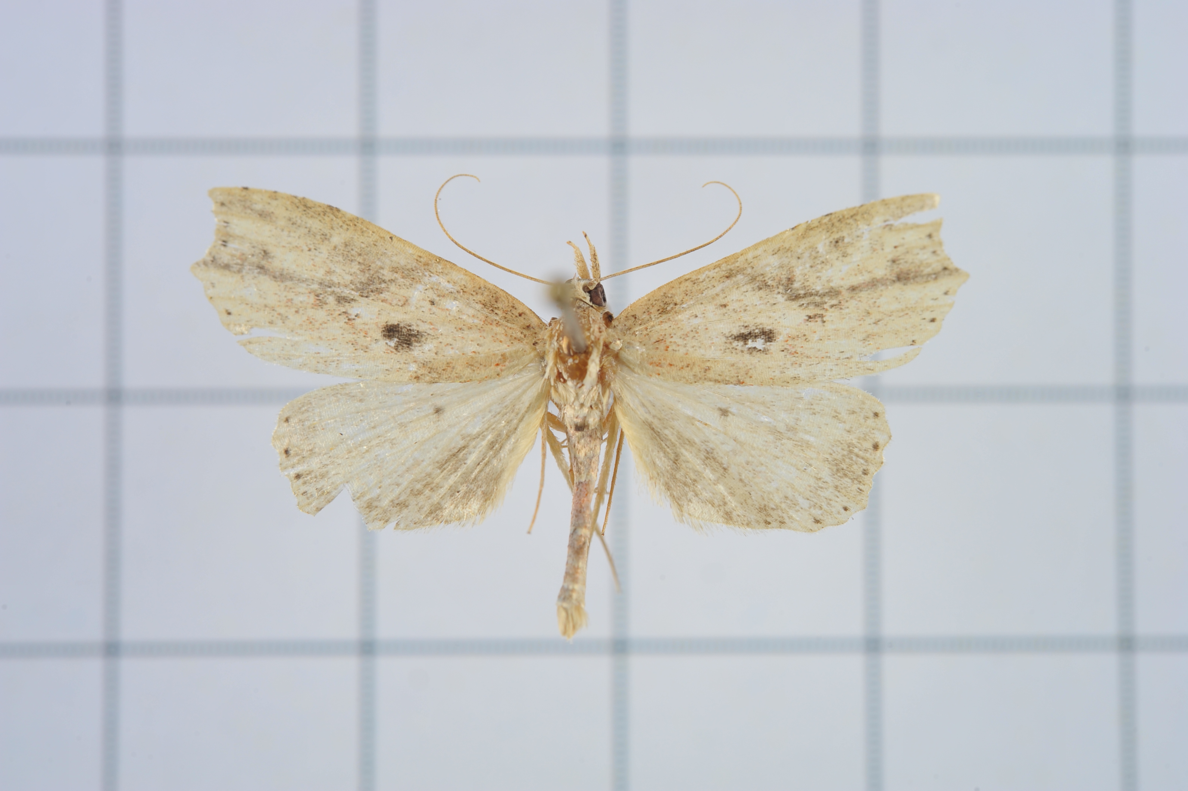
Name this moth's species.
Olulis puncticinctalis
